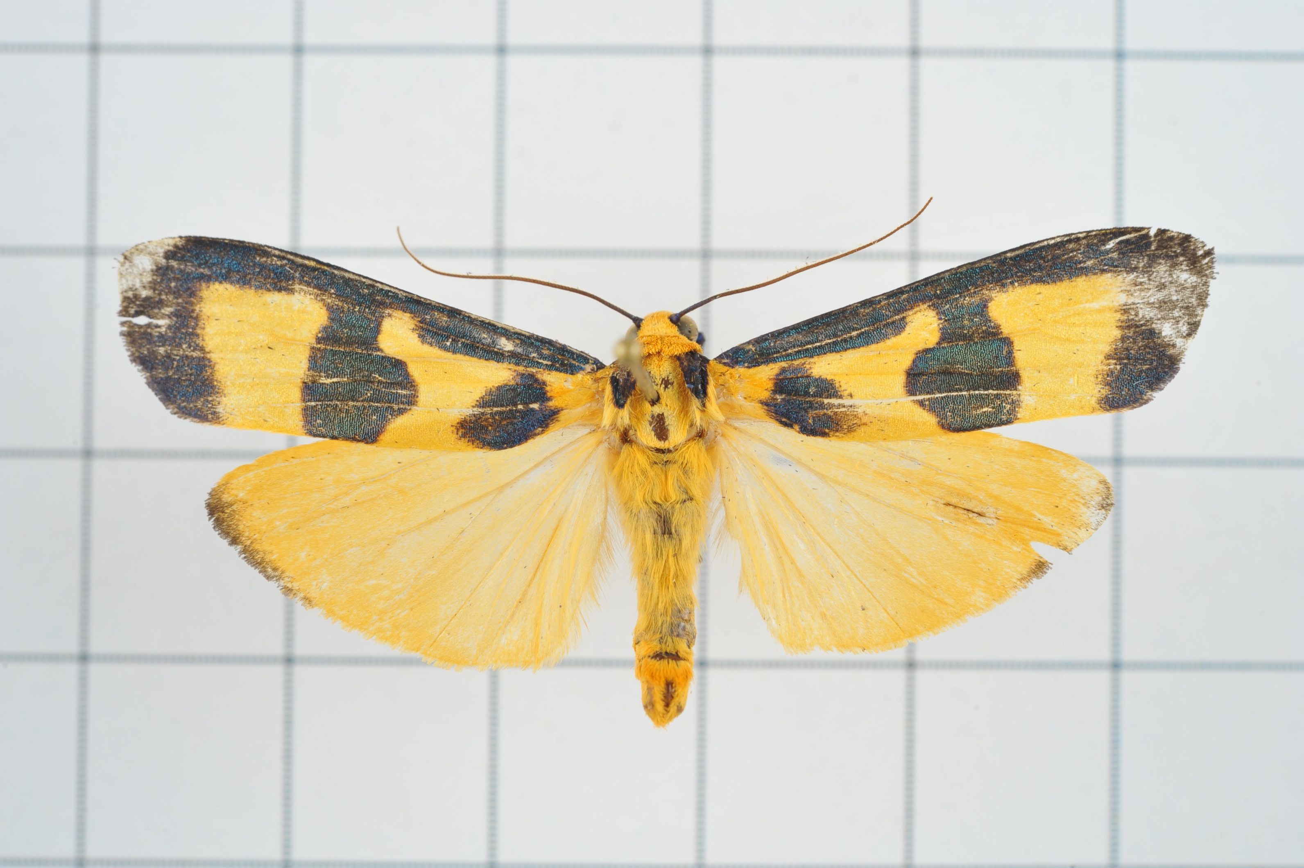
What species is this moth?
Chrysaeglia magnifica
